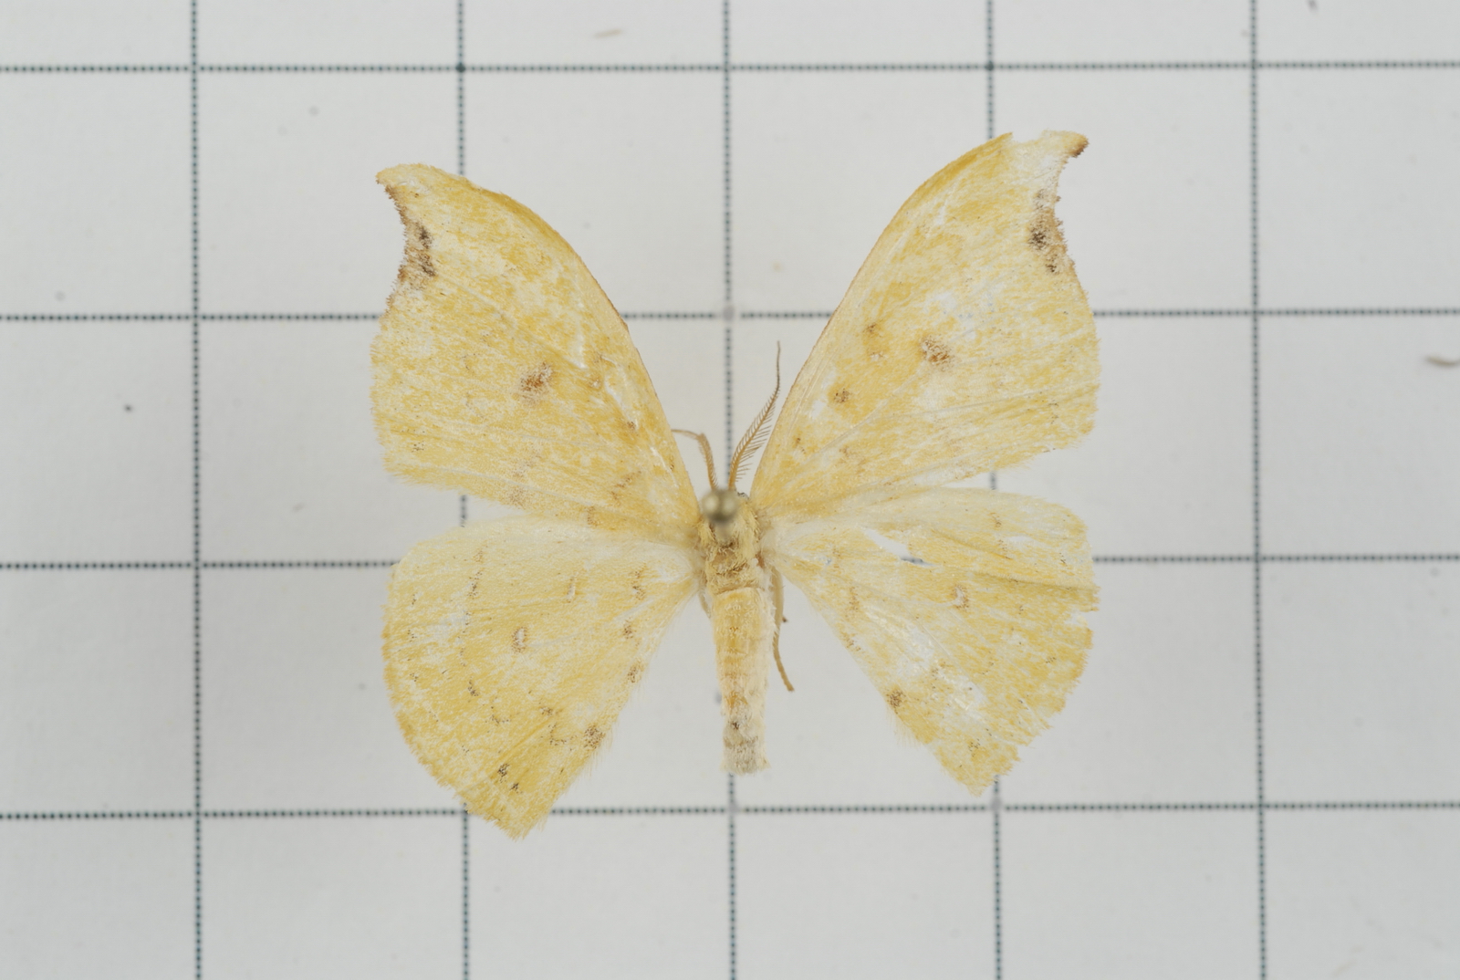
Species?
Tridrepana arikana arikana
